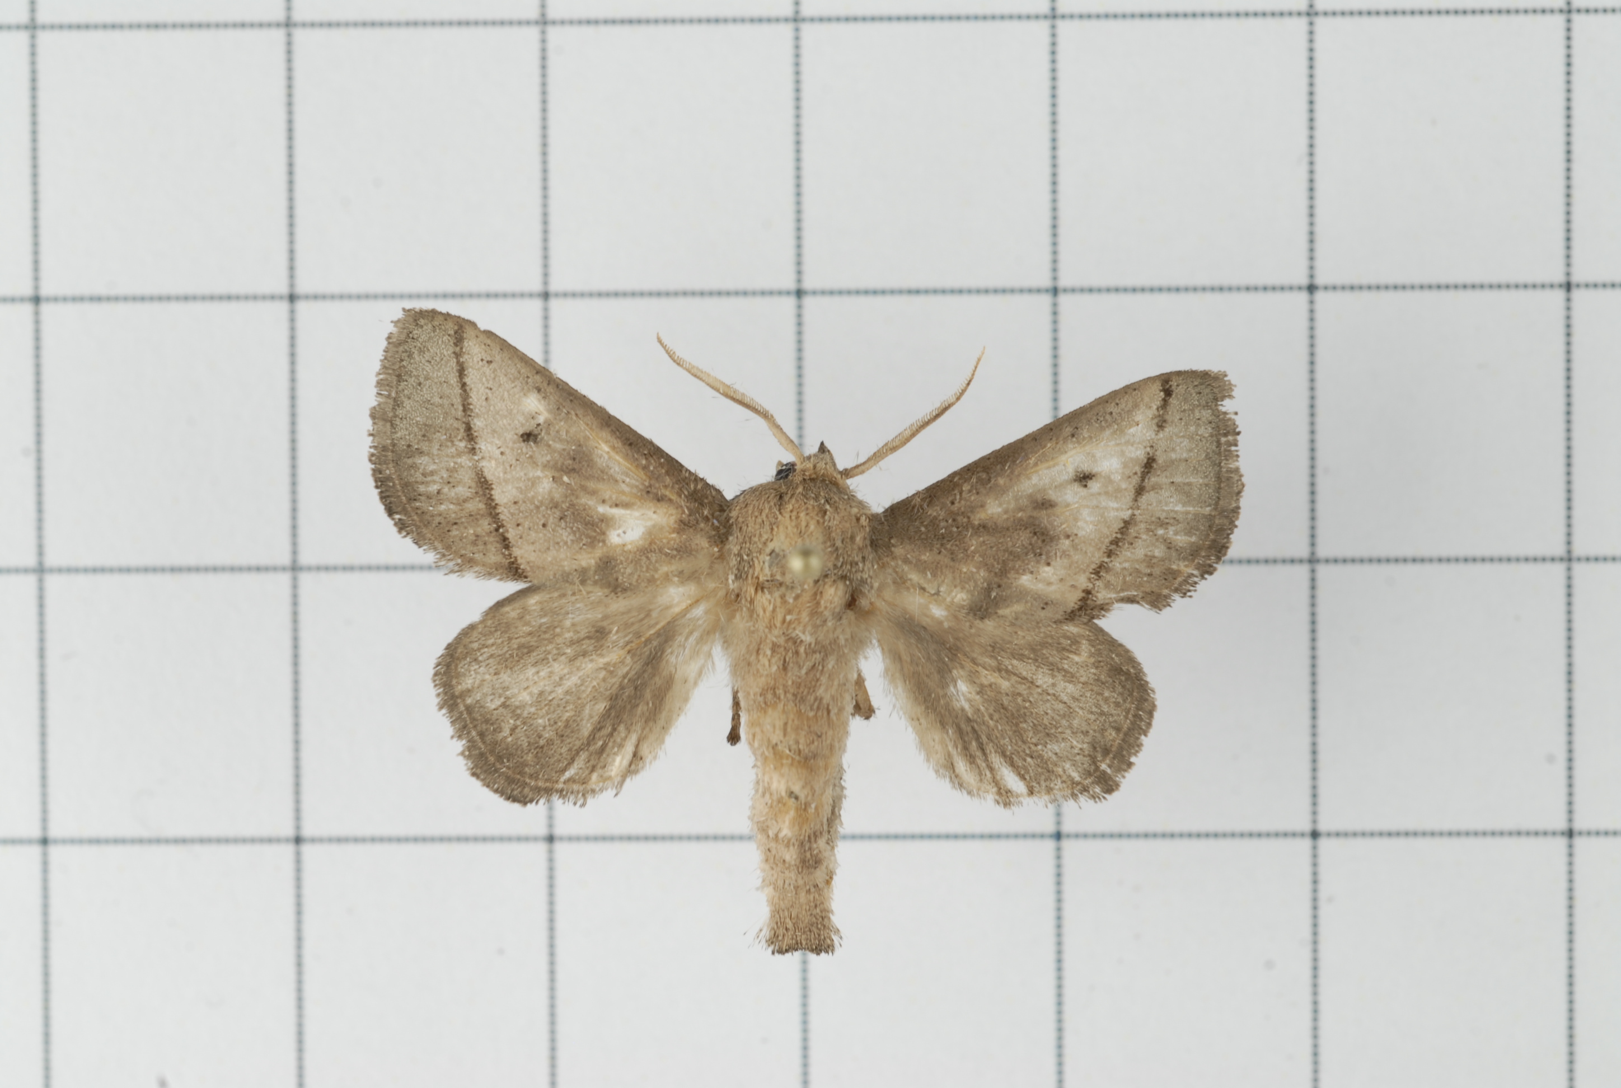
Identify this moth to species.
Thosea sinensis
